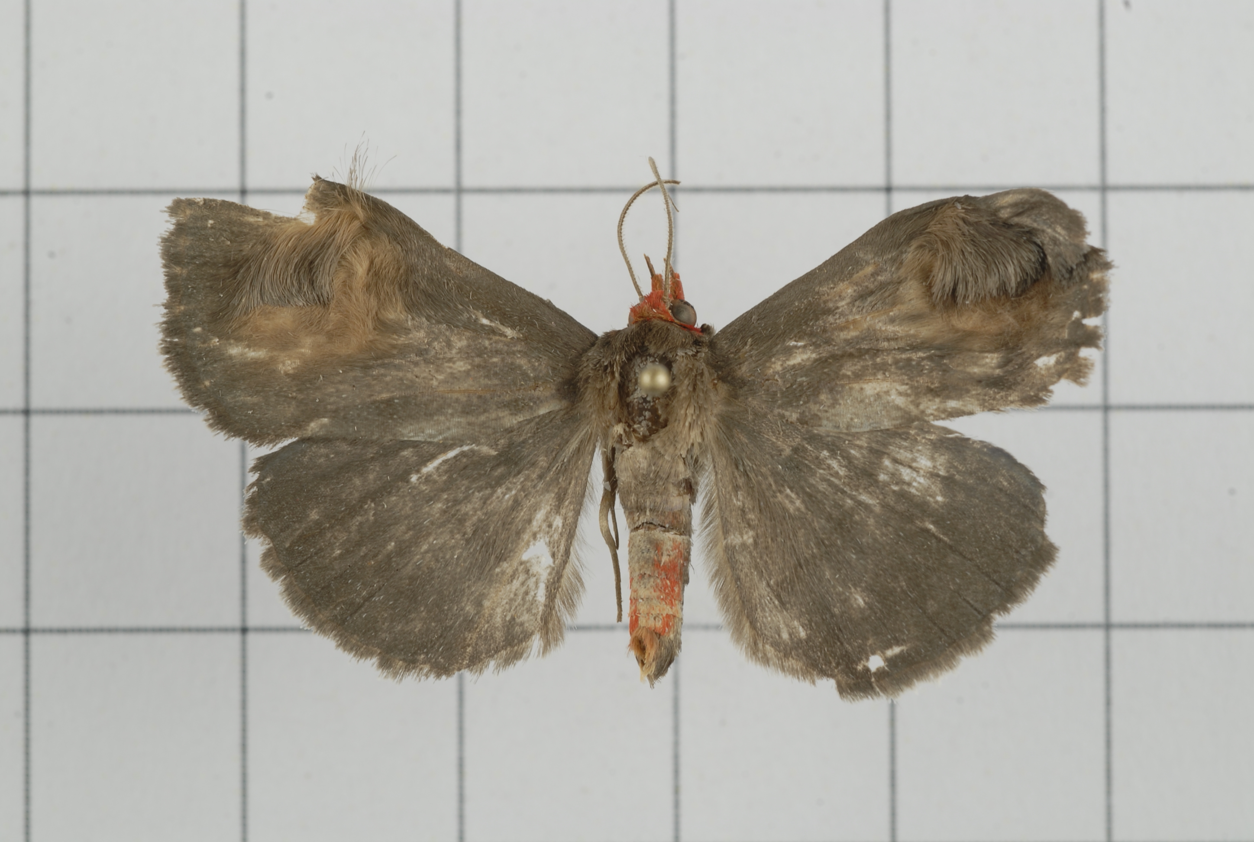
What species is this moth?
Calesia dasypterus
